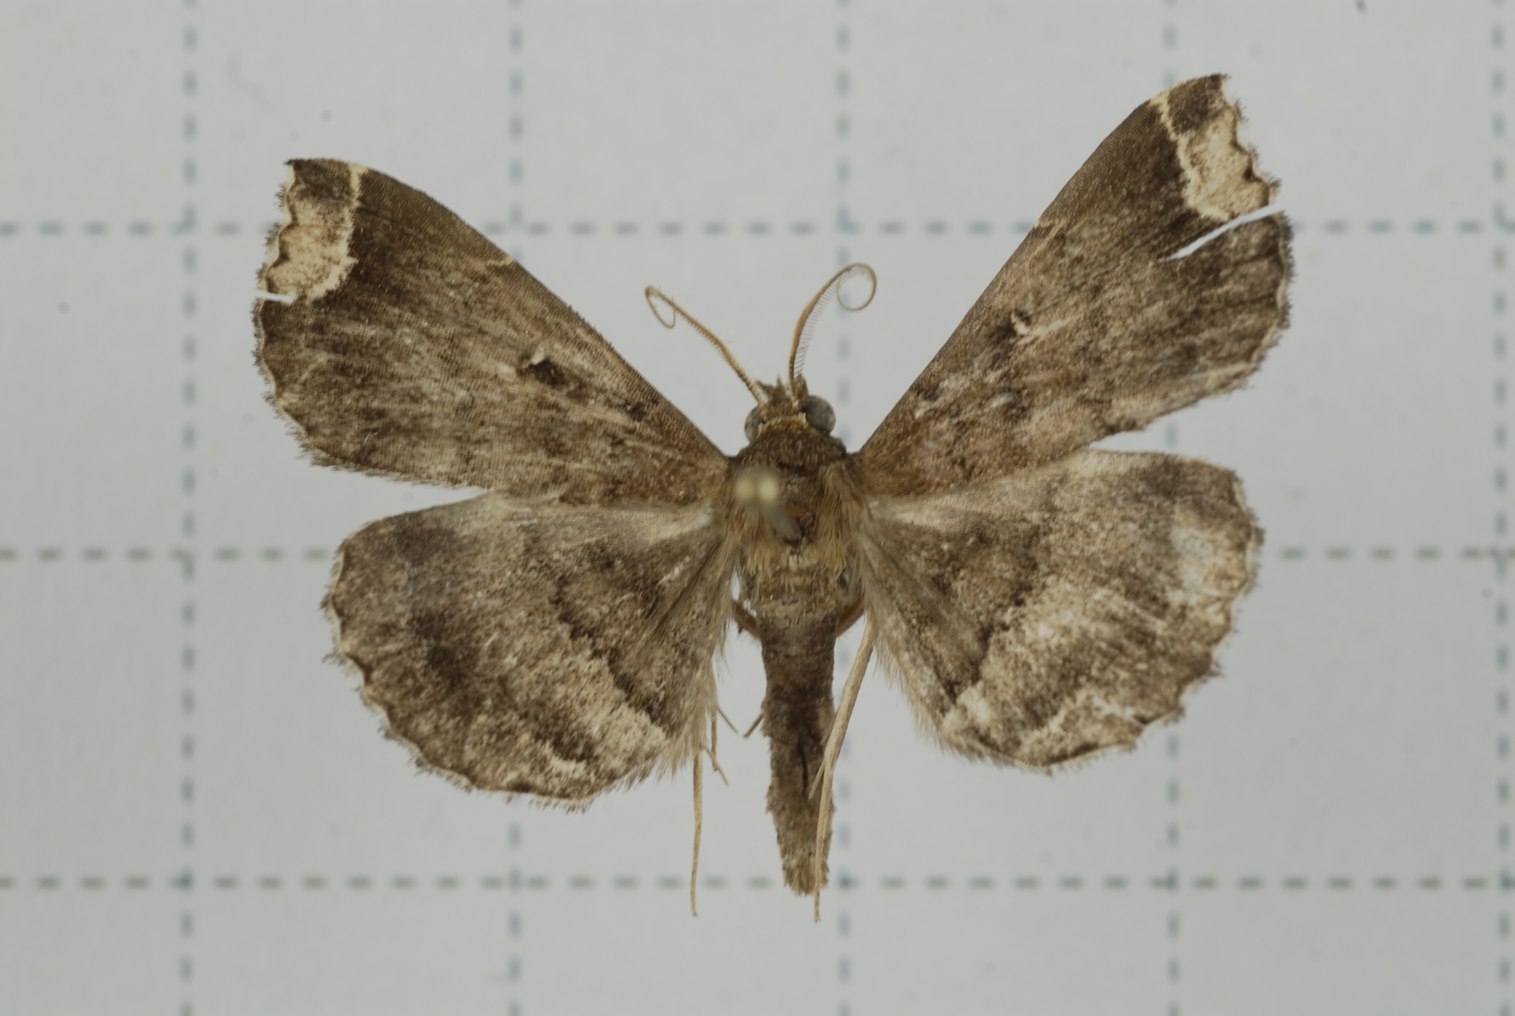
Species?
Adrapsa quadrilinealis
